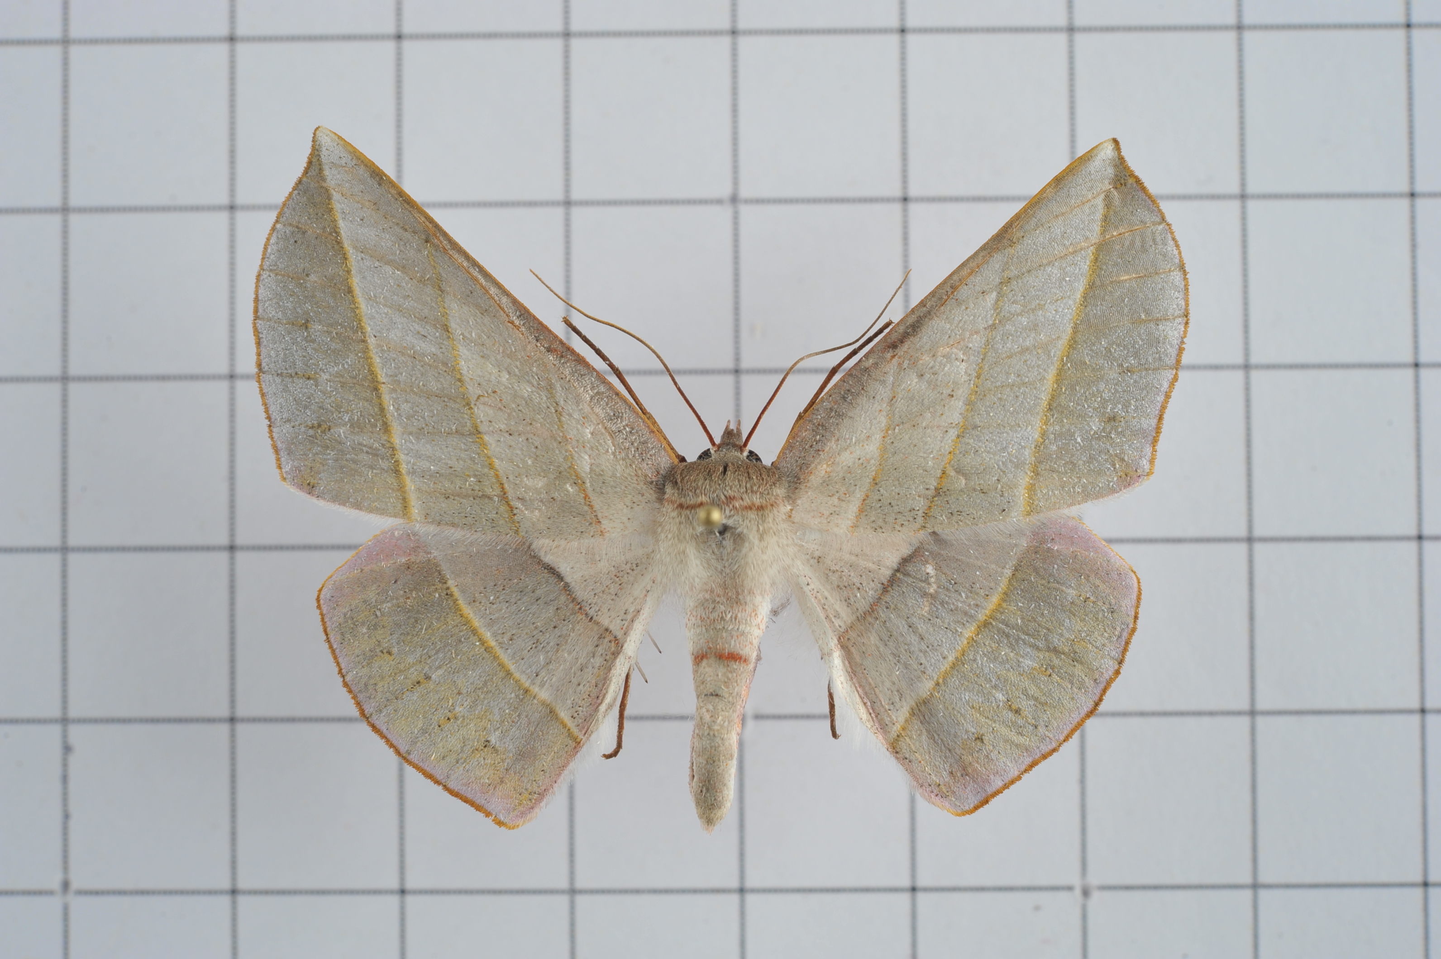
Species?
Sarcinodes aequilinearia
